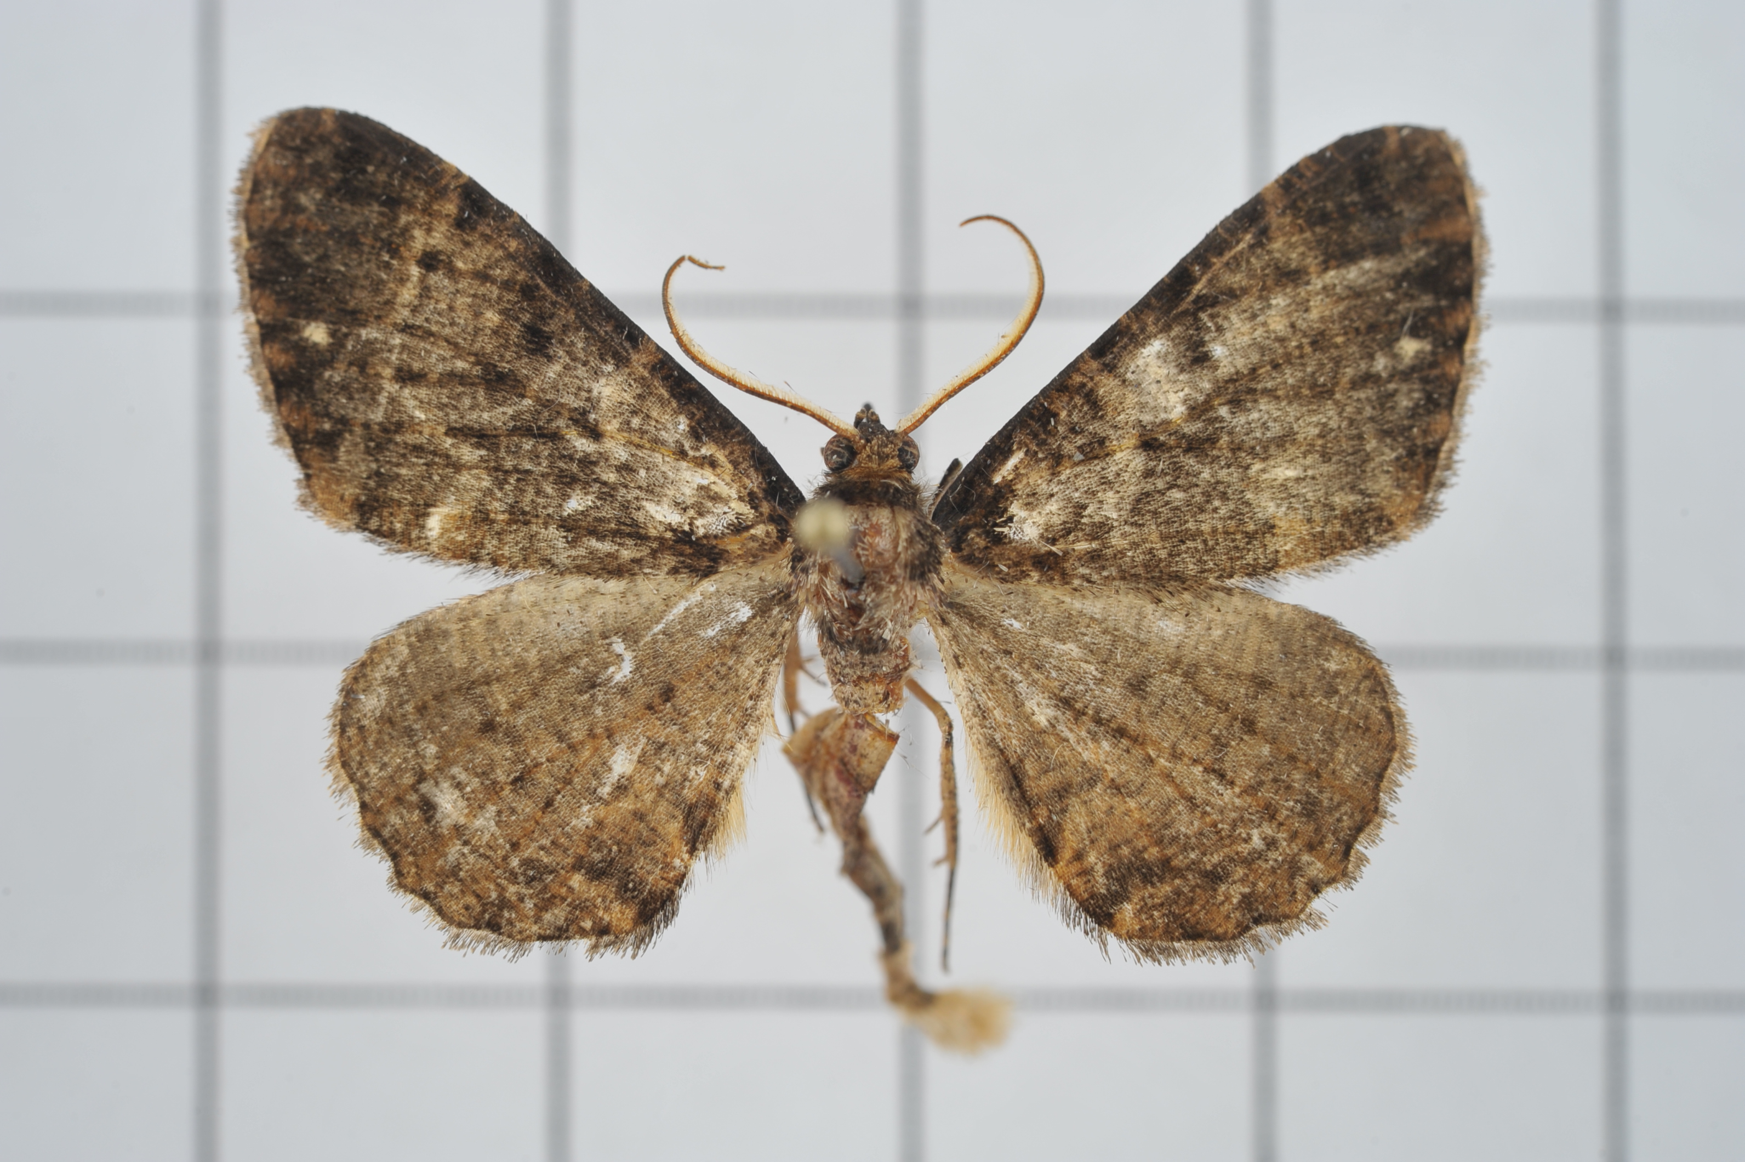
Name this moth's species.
Parectropis subflava
